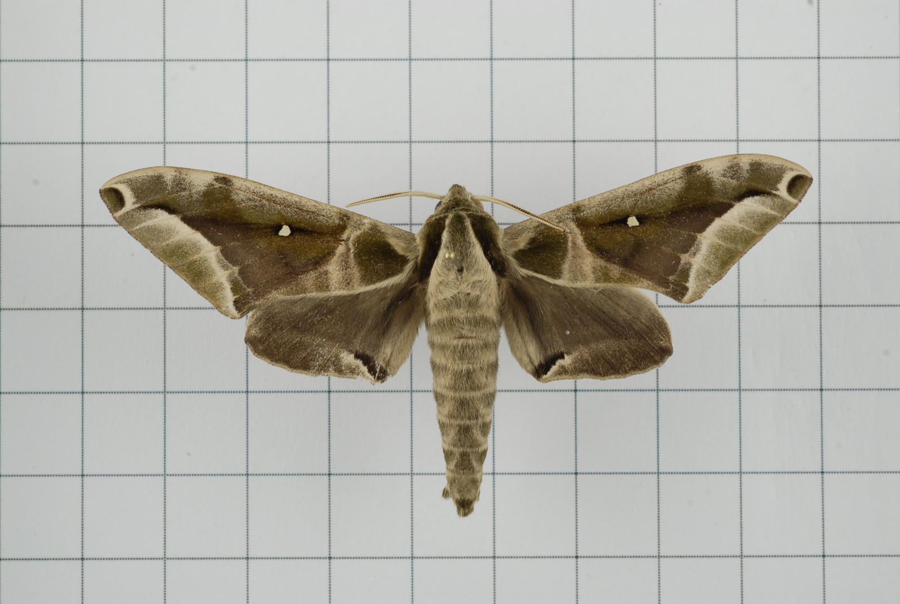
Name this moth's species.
Parum colligata
